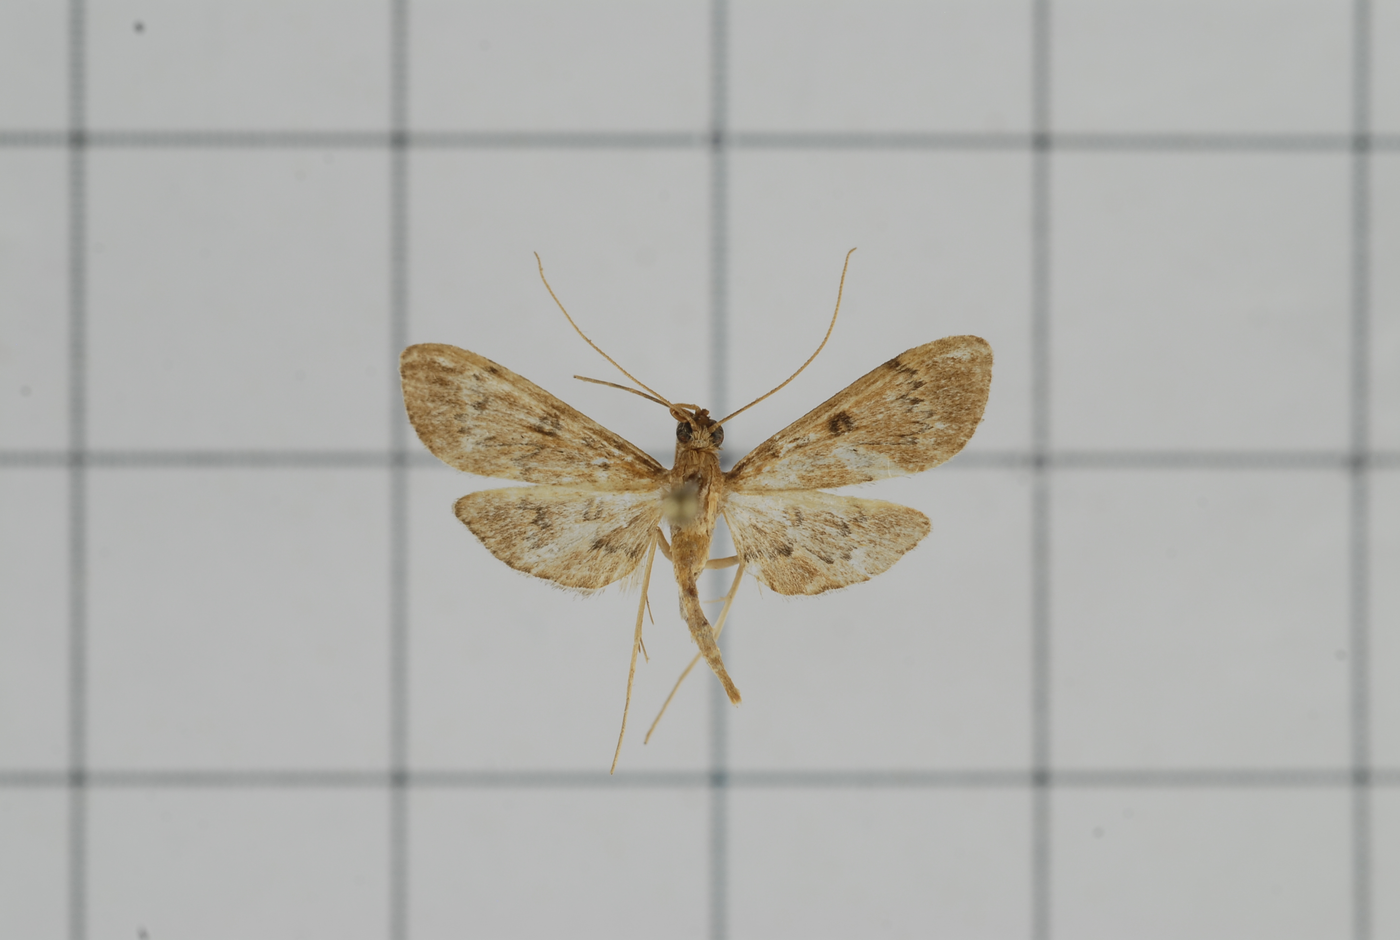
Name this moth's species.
Tatobotys janapalis
